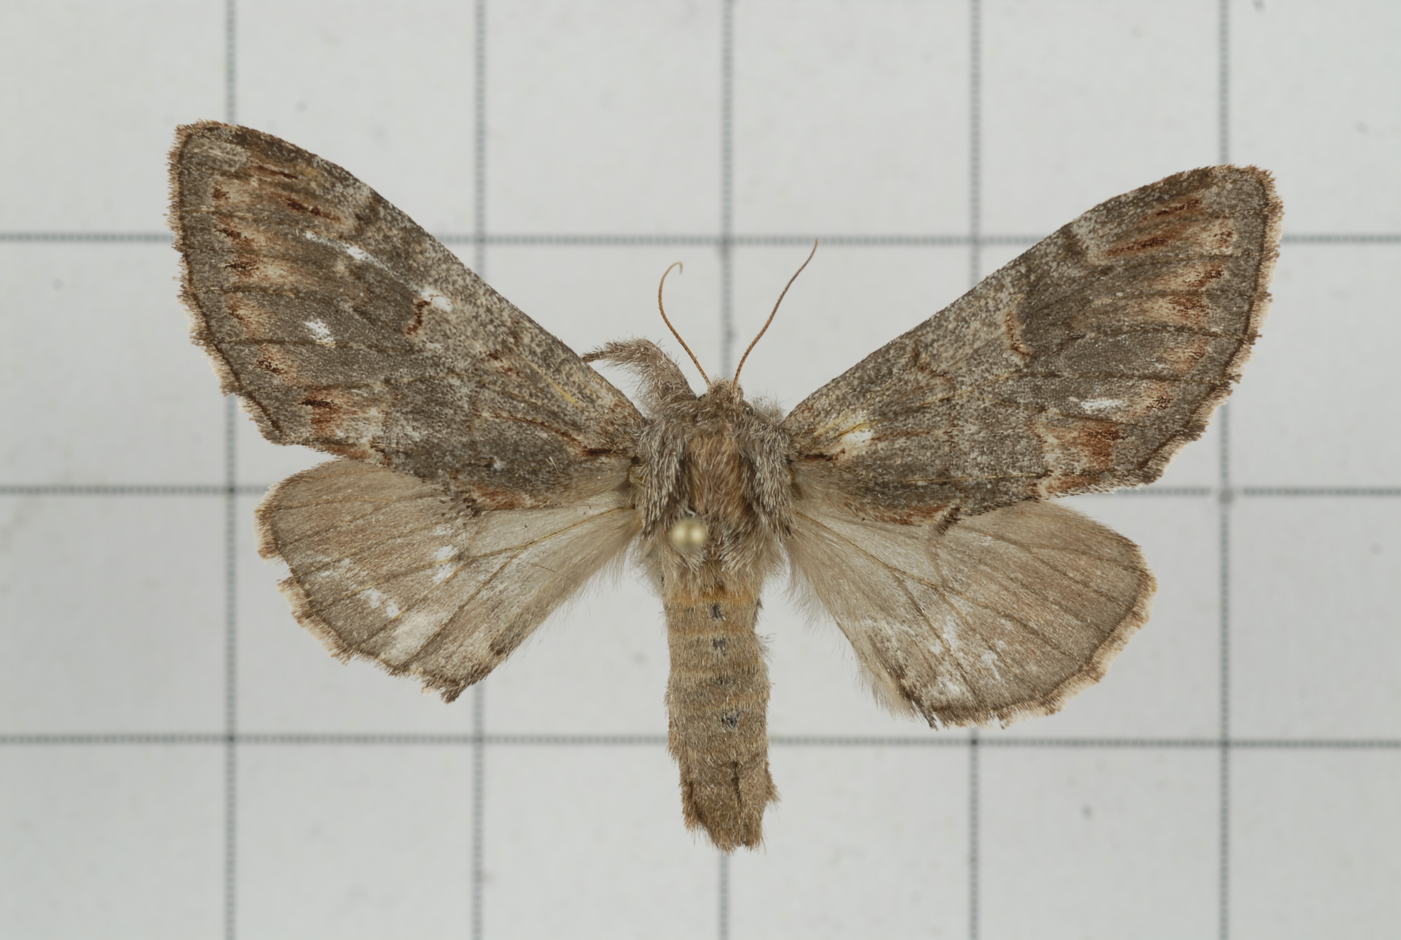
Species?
Notodonta griseotincta
